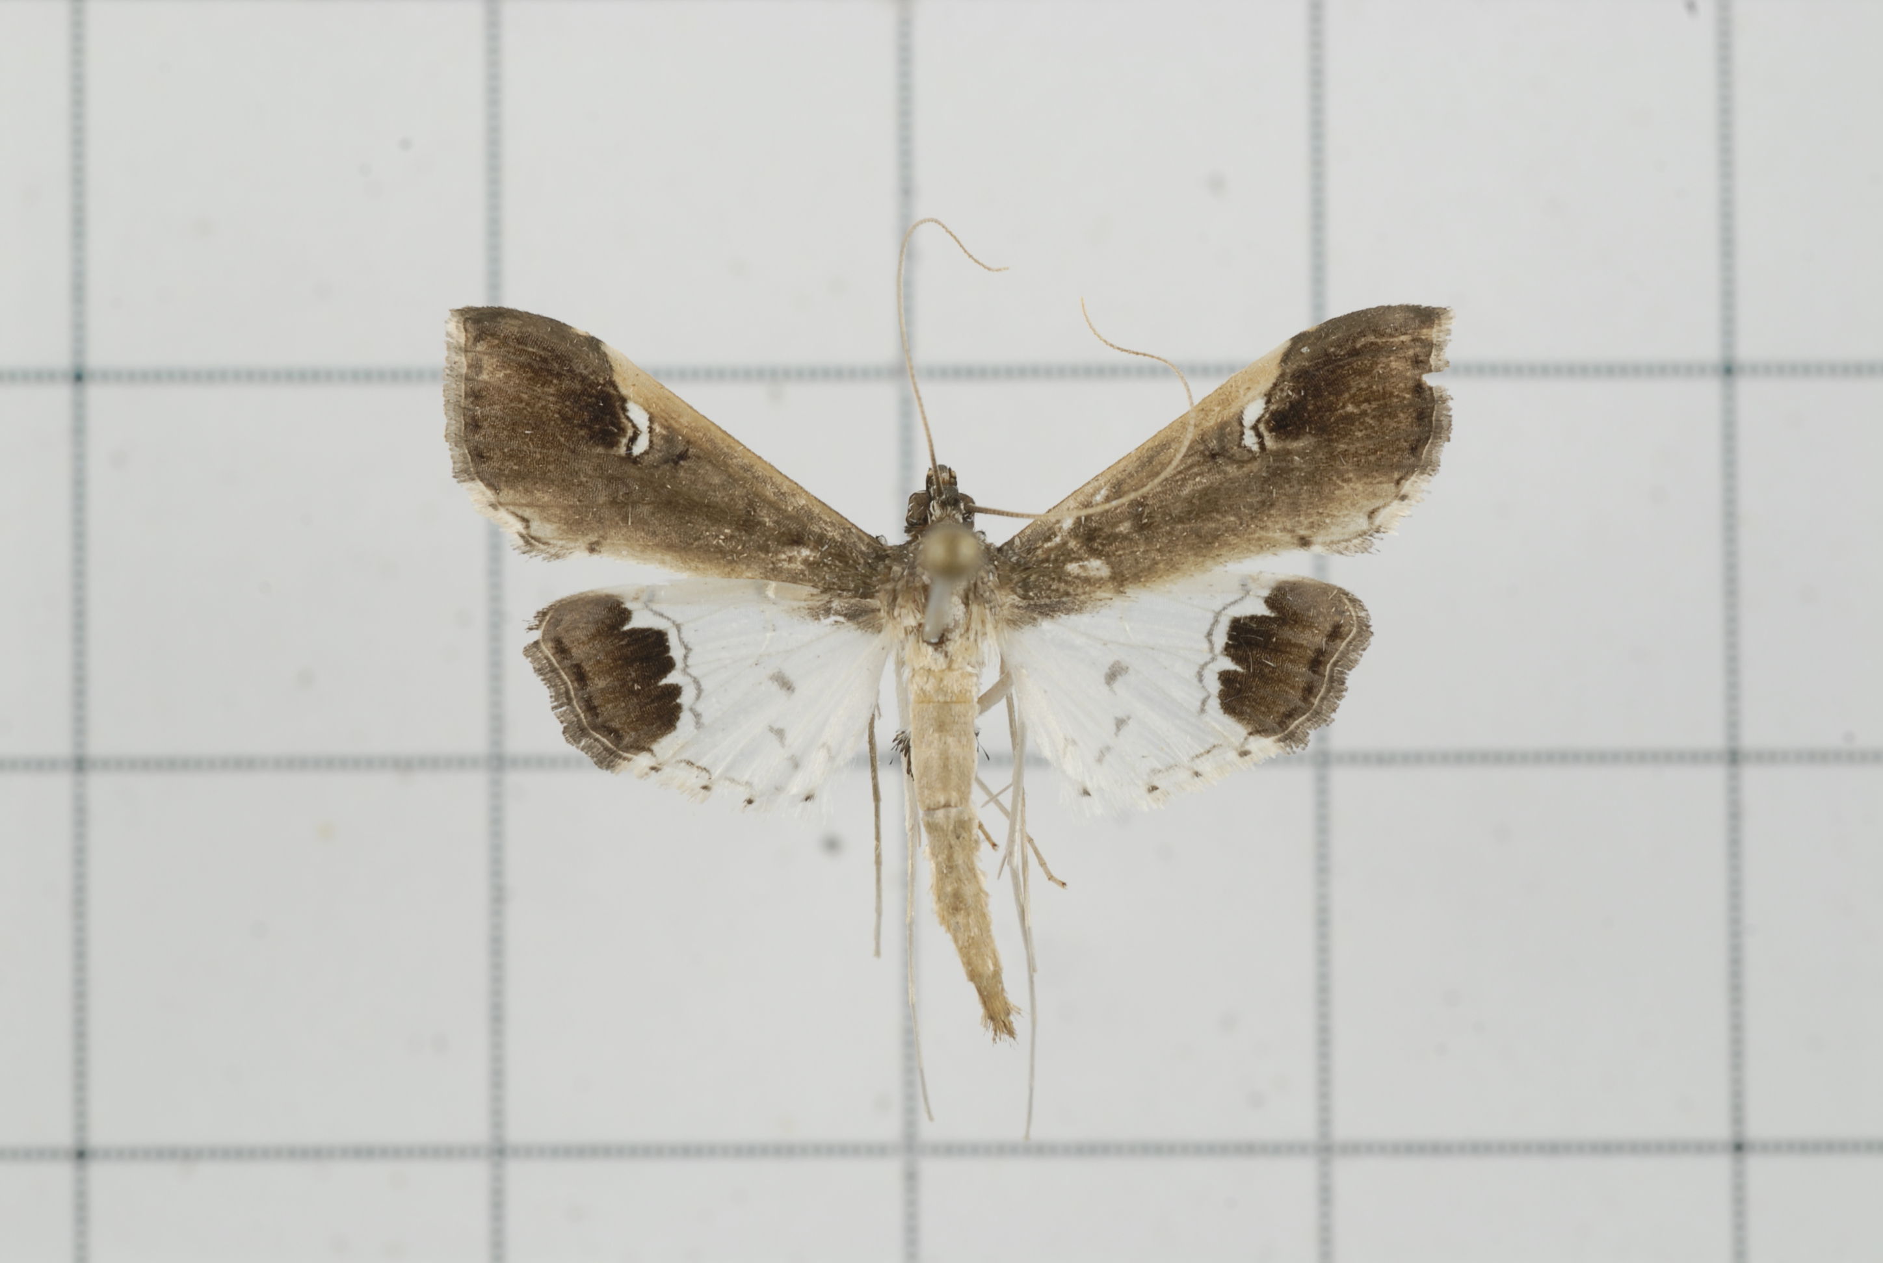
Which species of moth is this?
Maruca amboinalis
